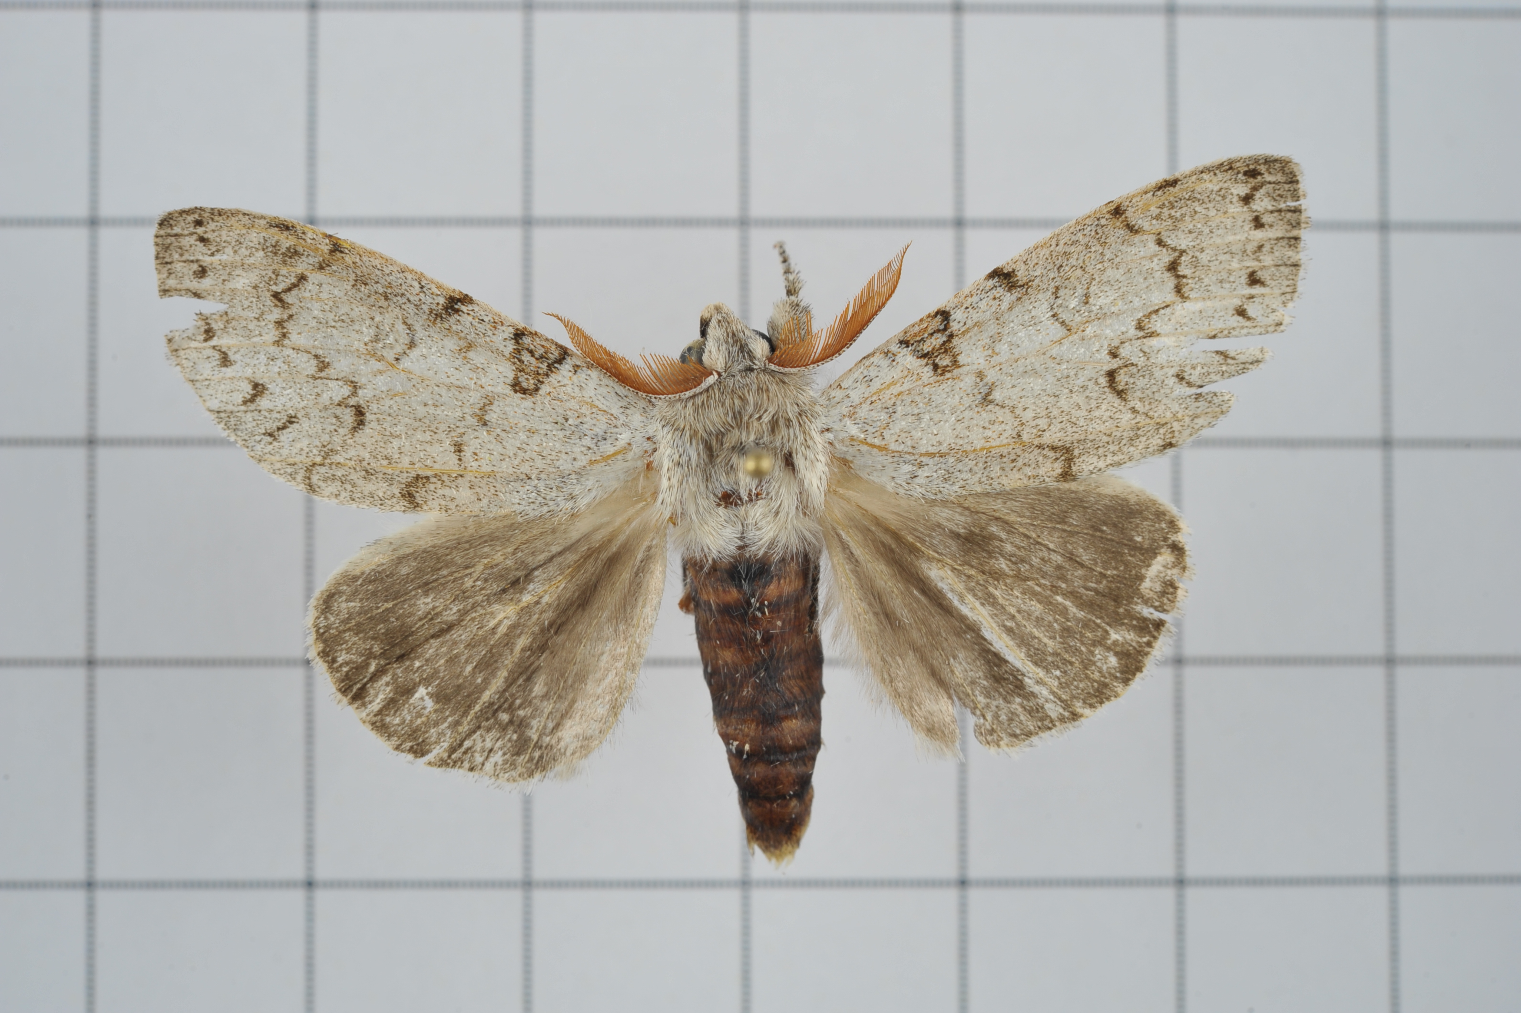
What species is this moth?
Calliteara postfusca
